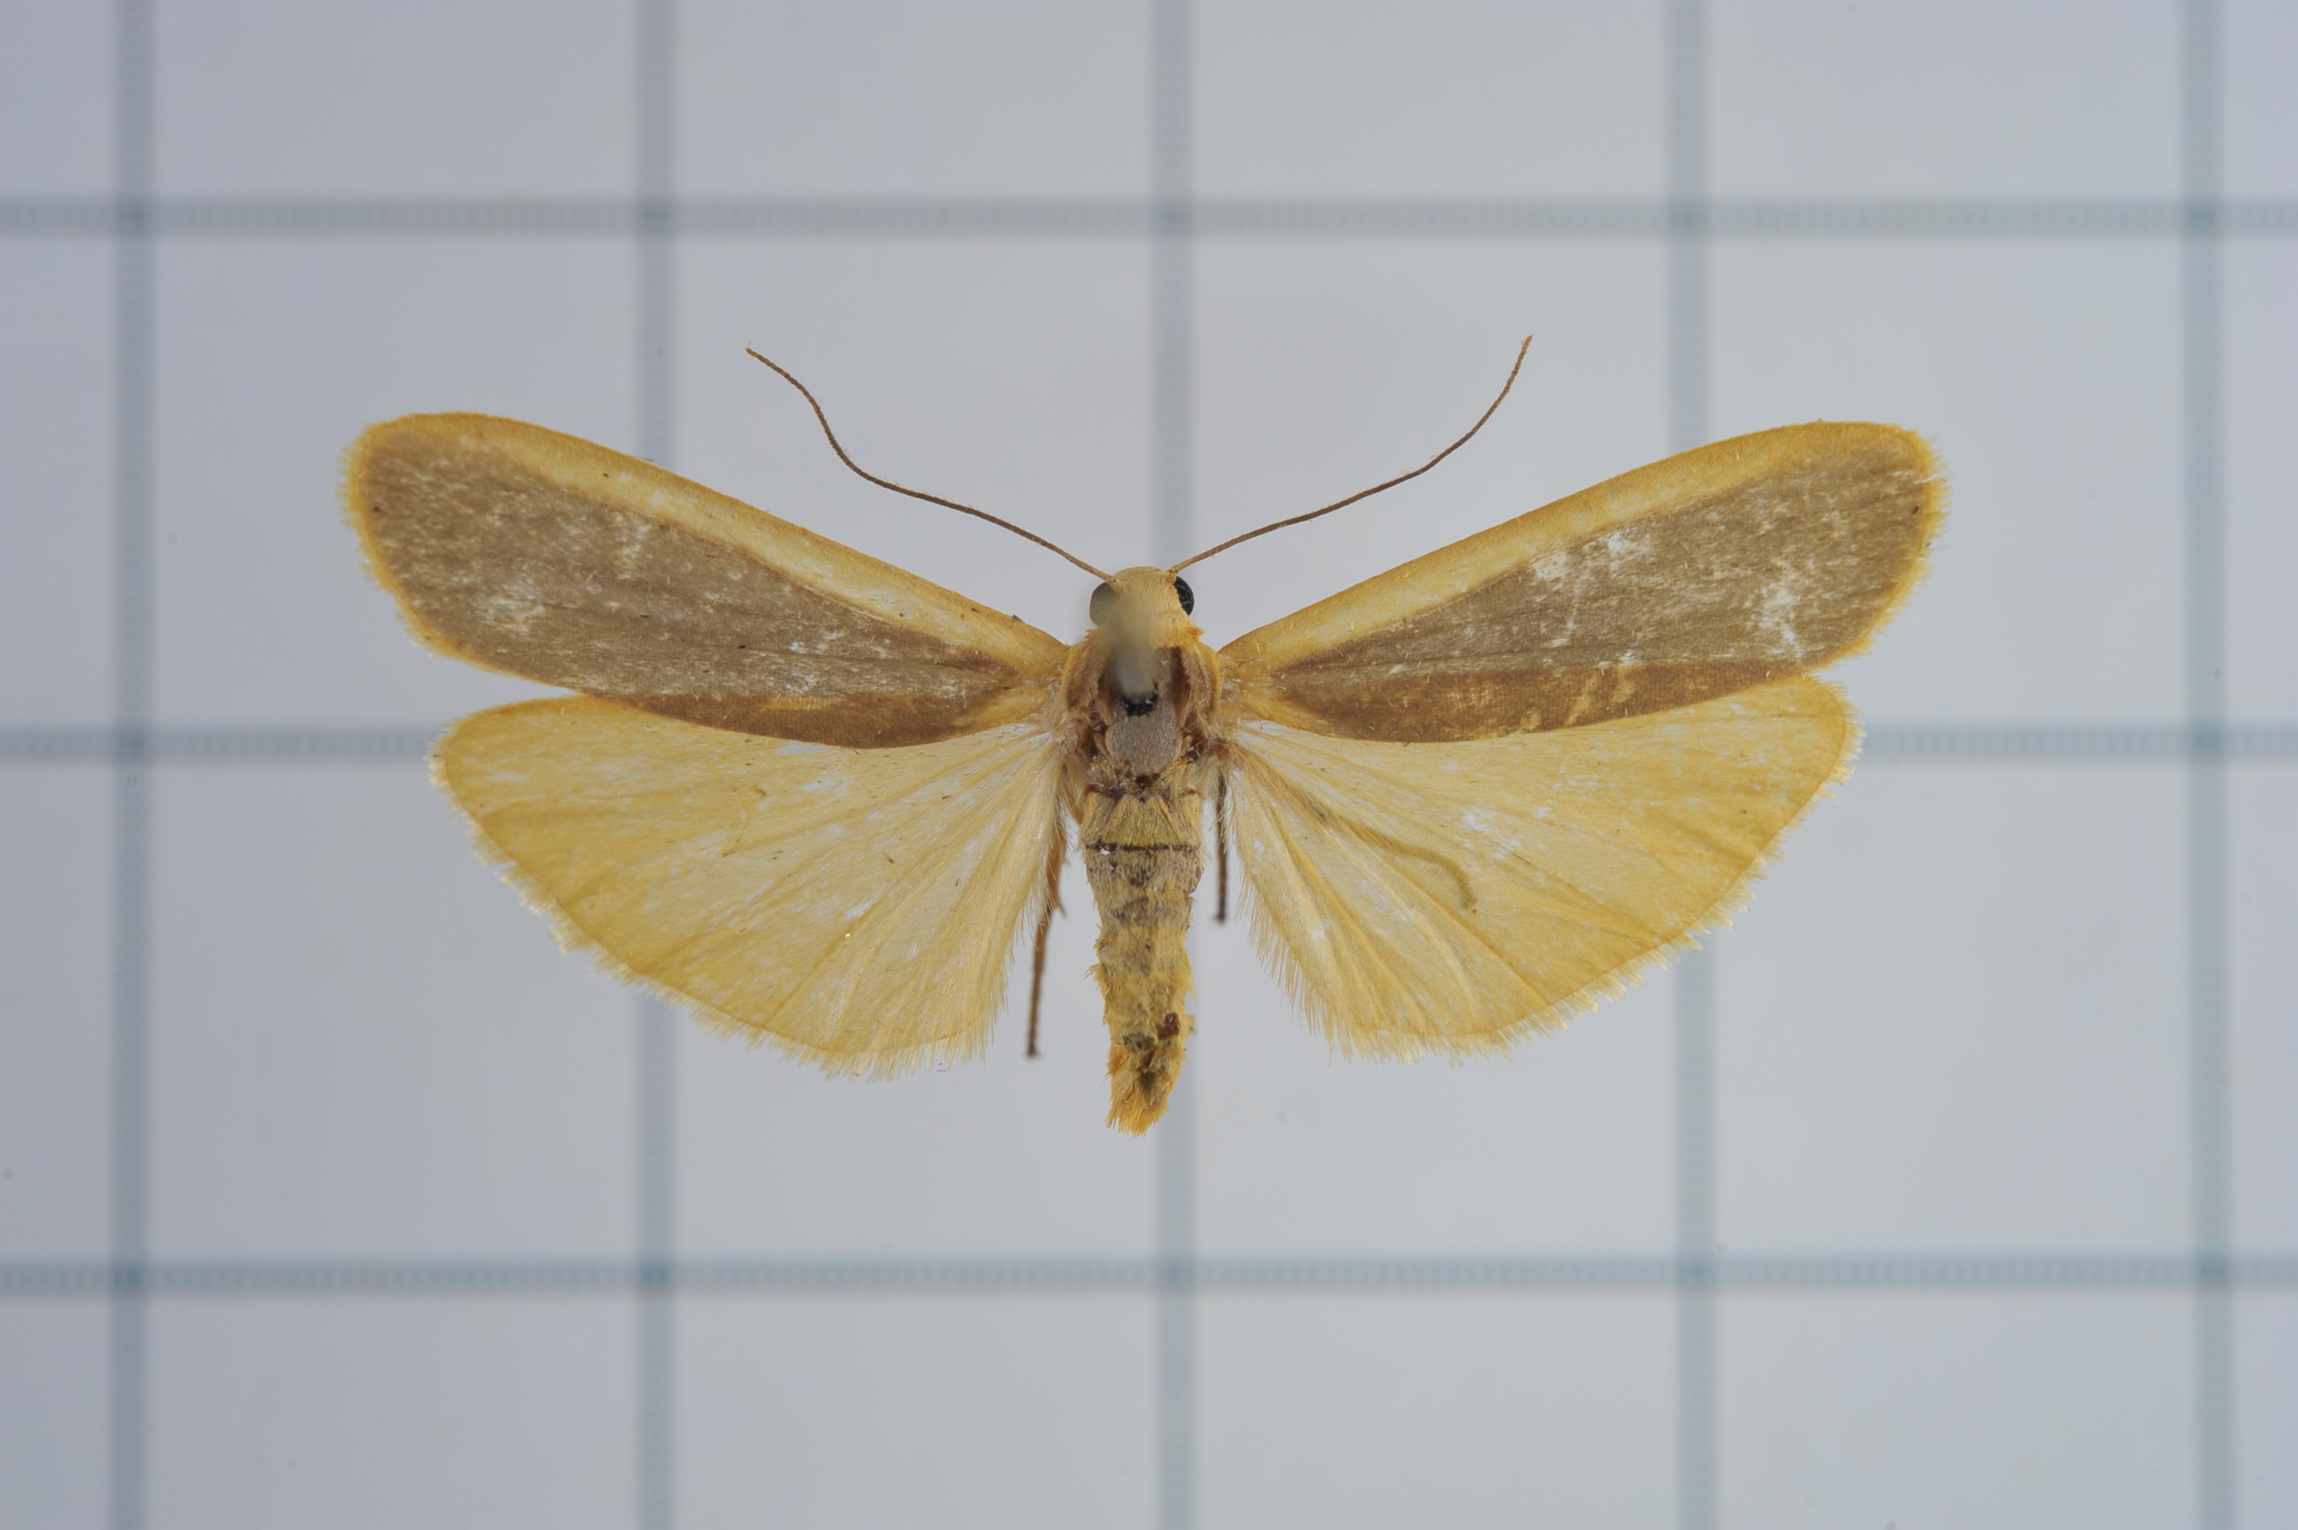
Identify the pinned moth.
Brunia antica
